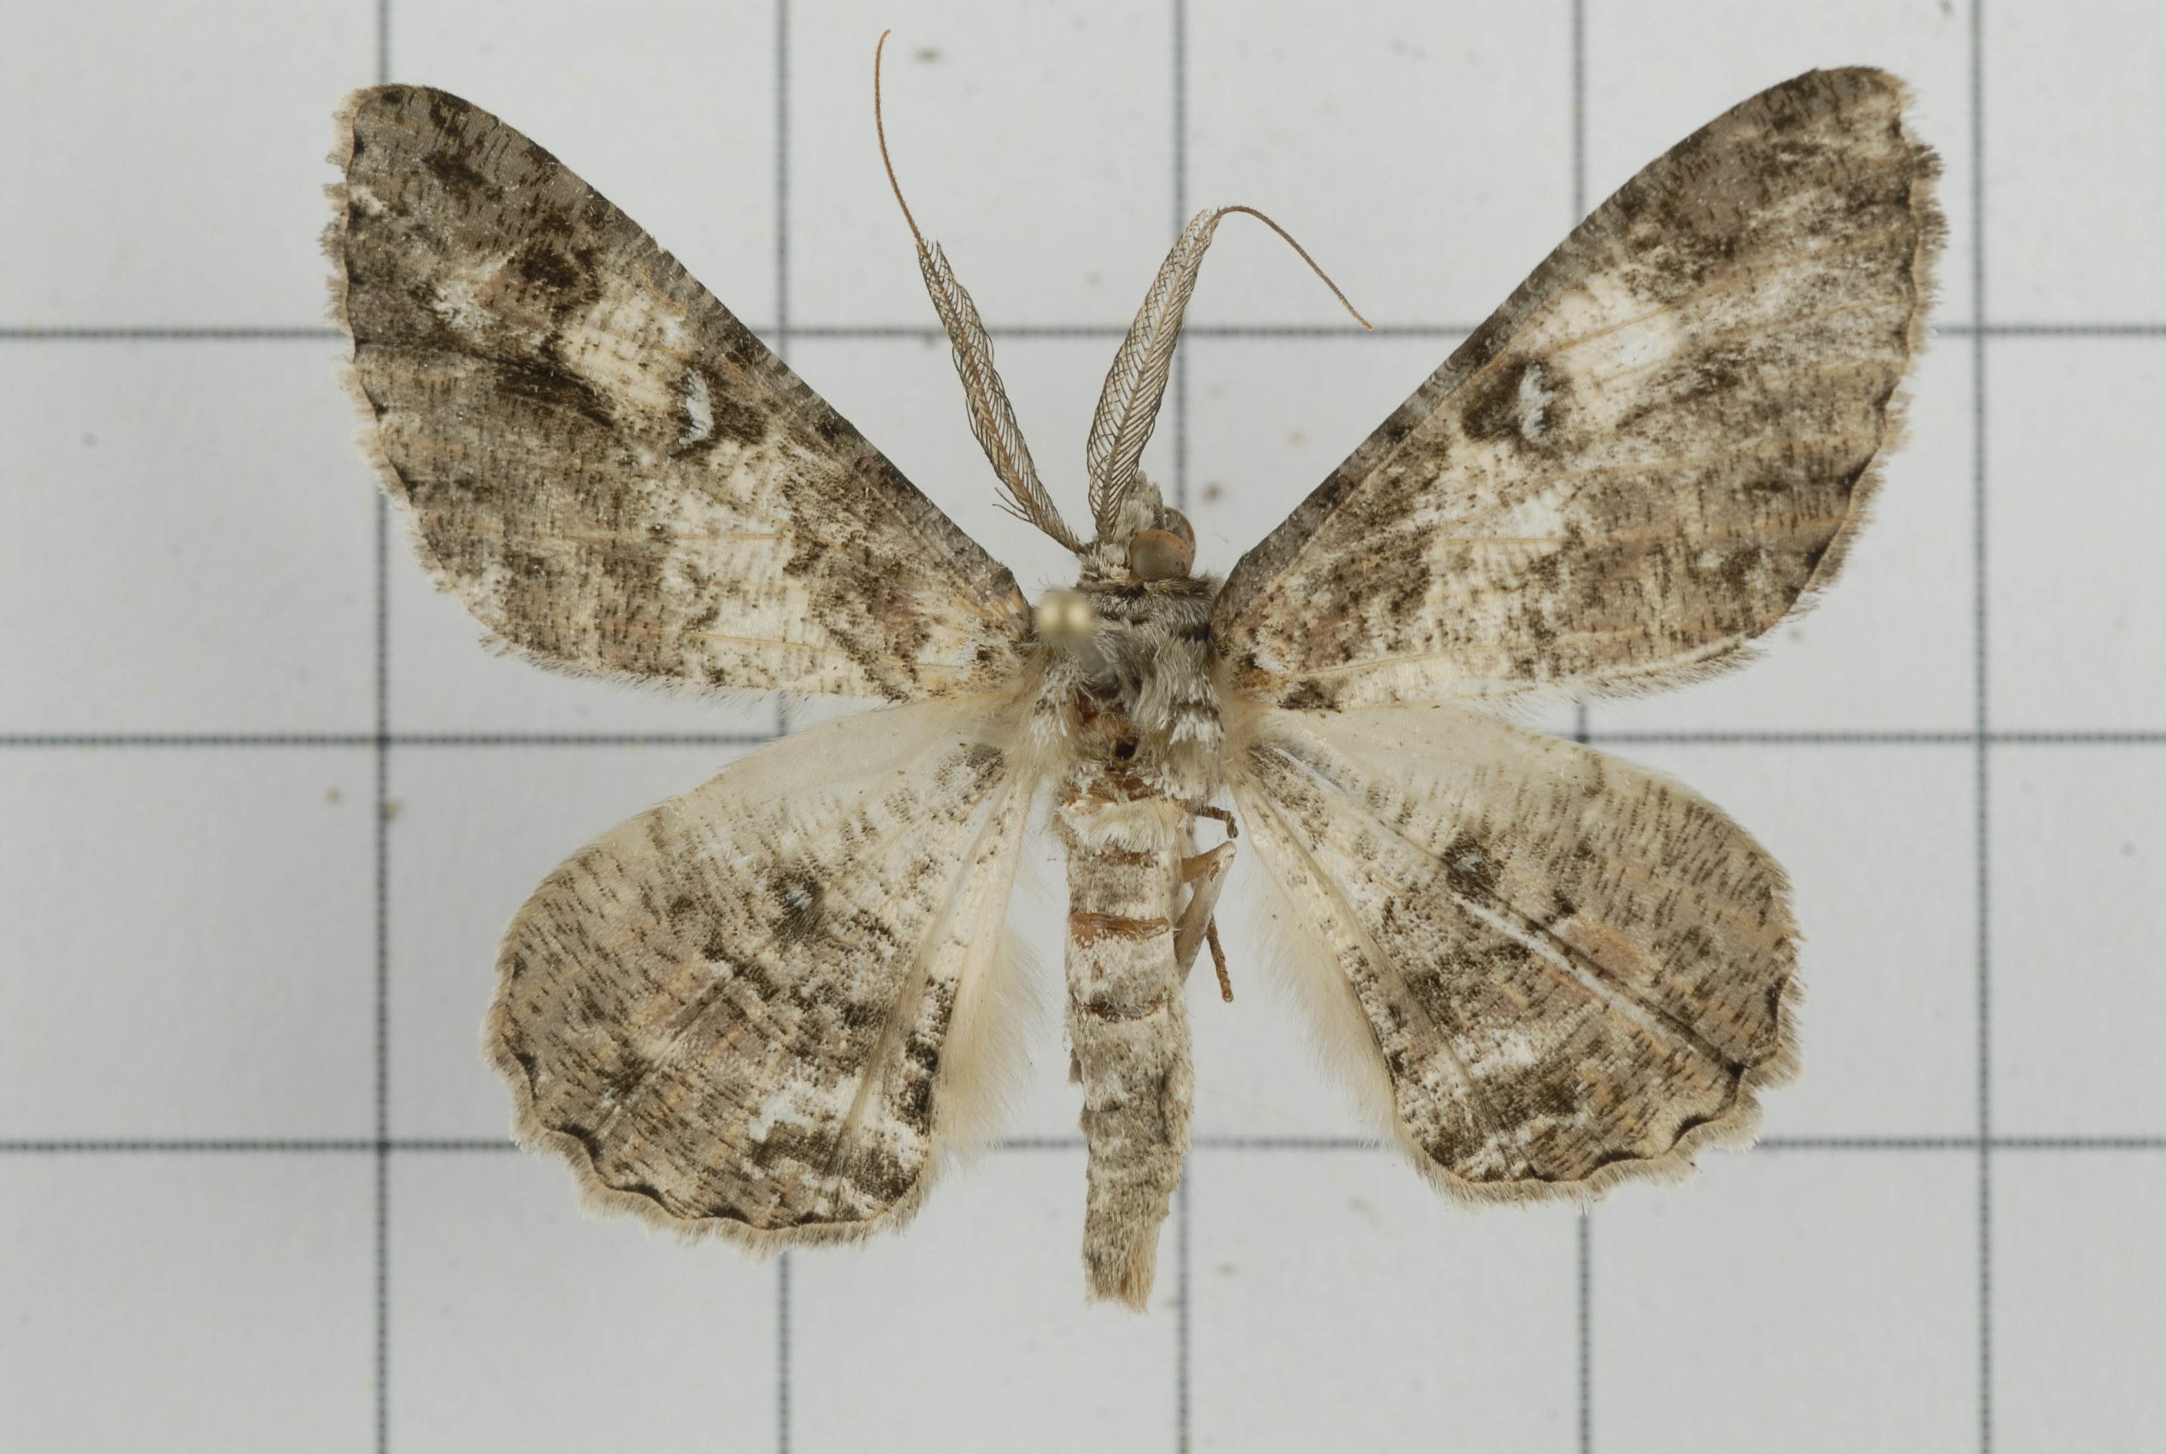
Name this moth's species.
Cleora fraterna
